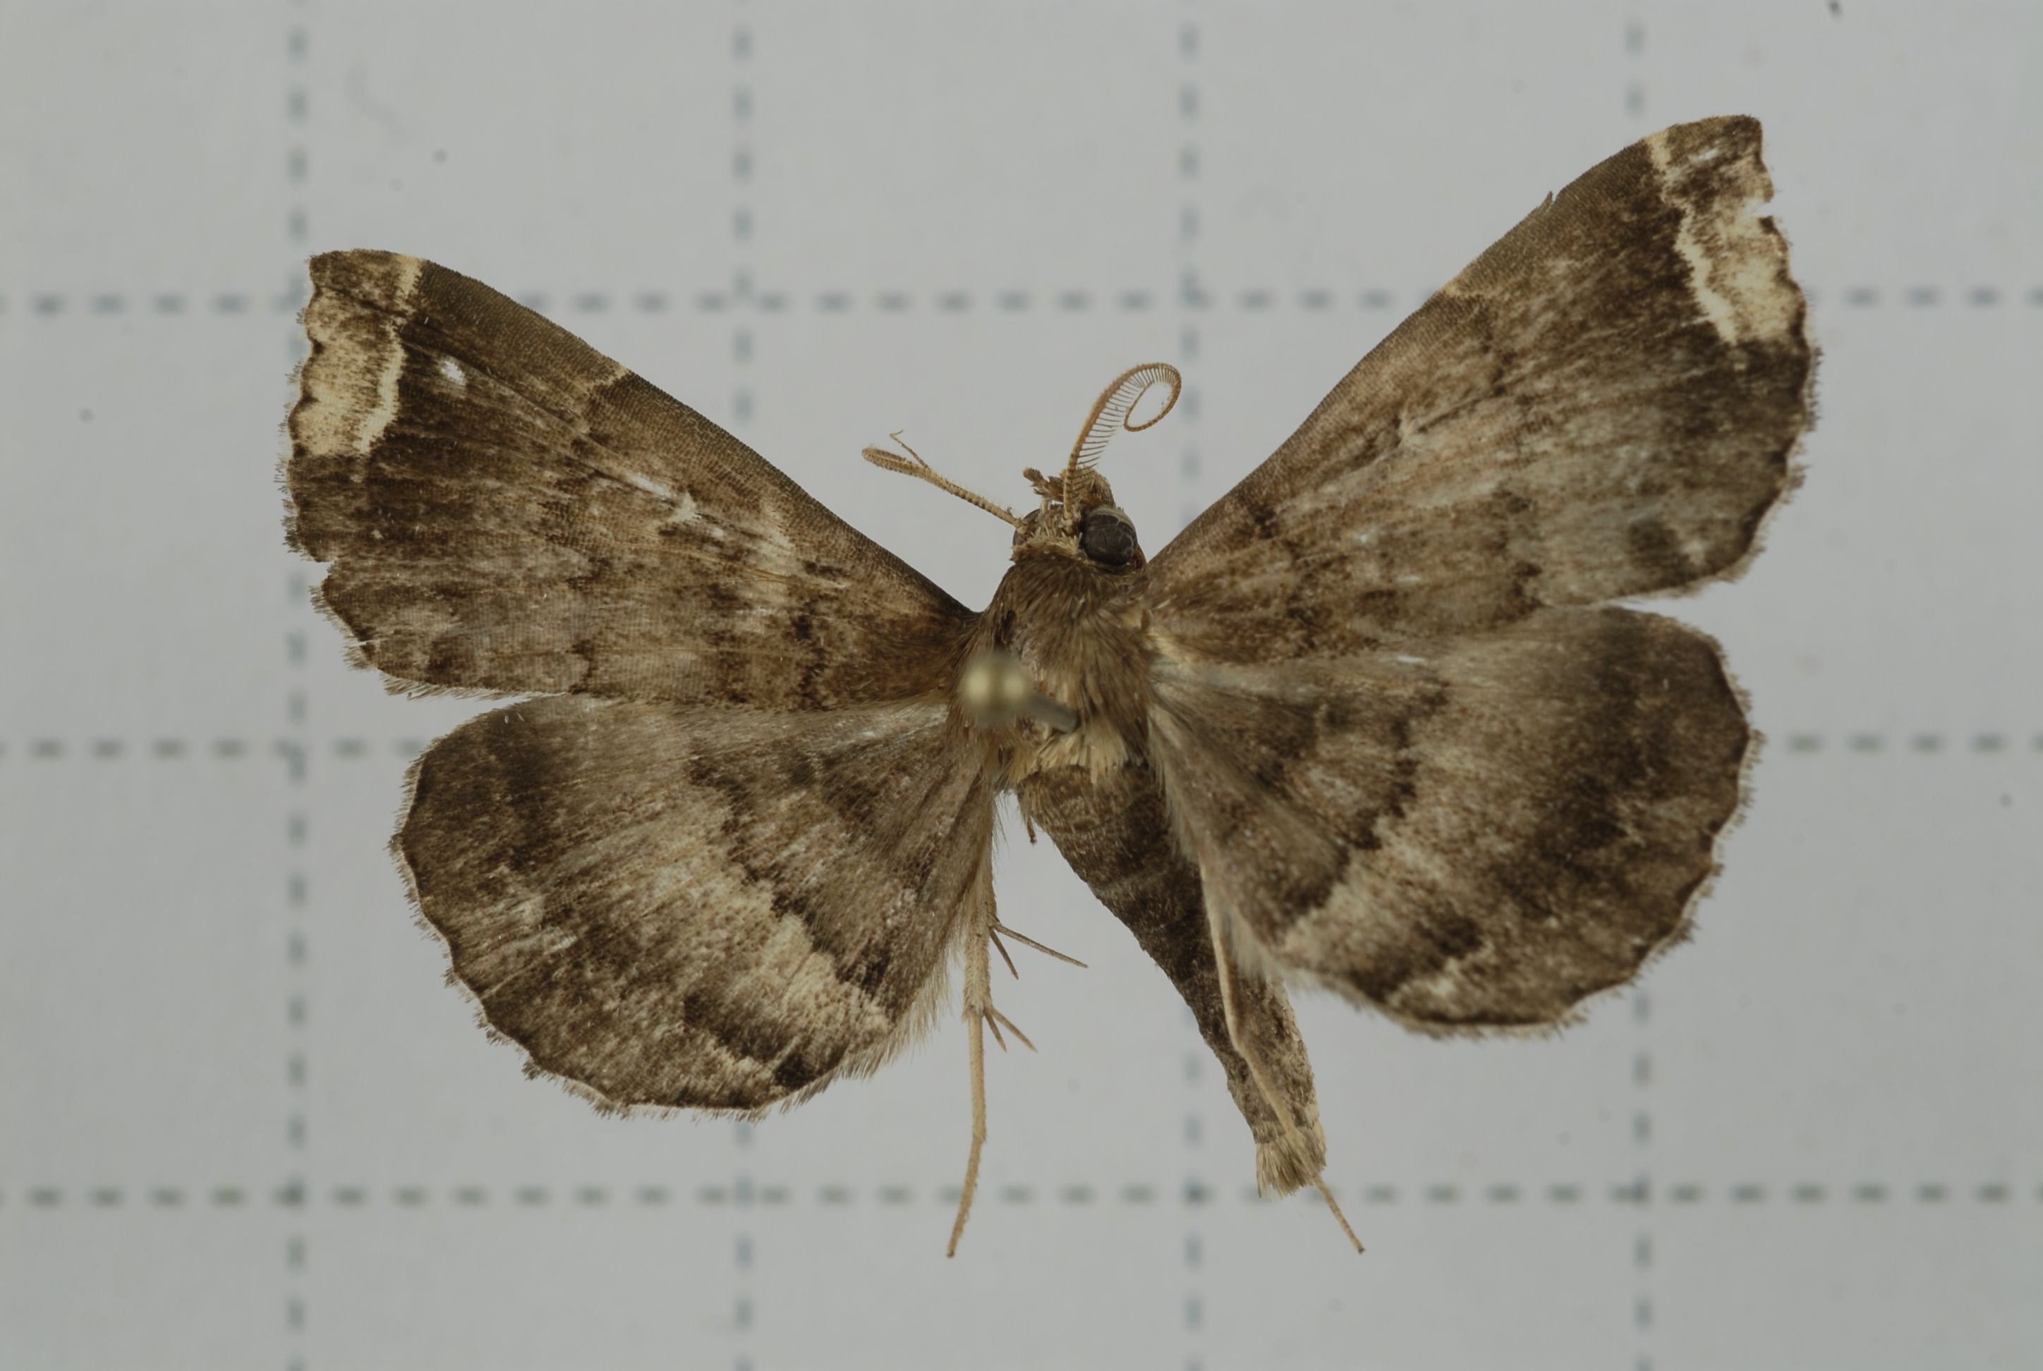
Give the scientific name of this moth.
Adrapsa quadrilinealis
